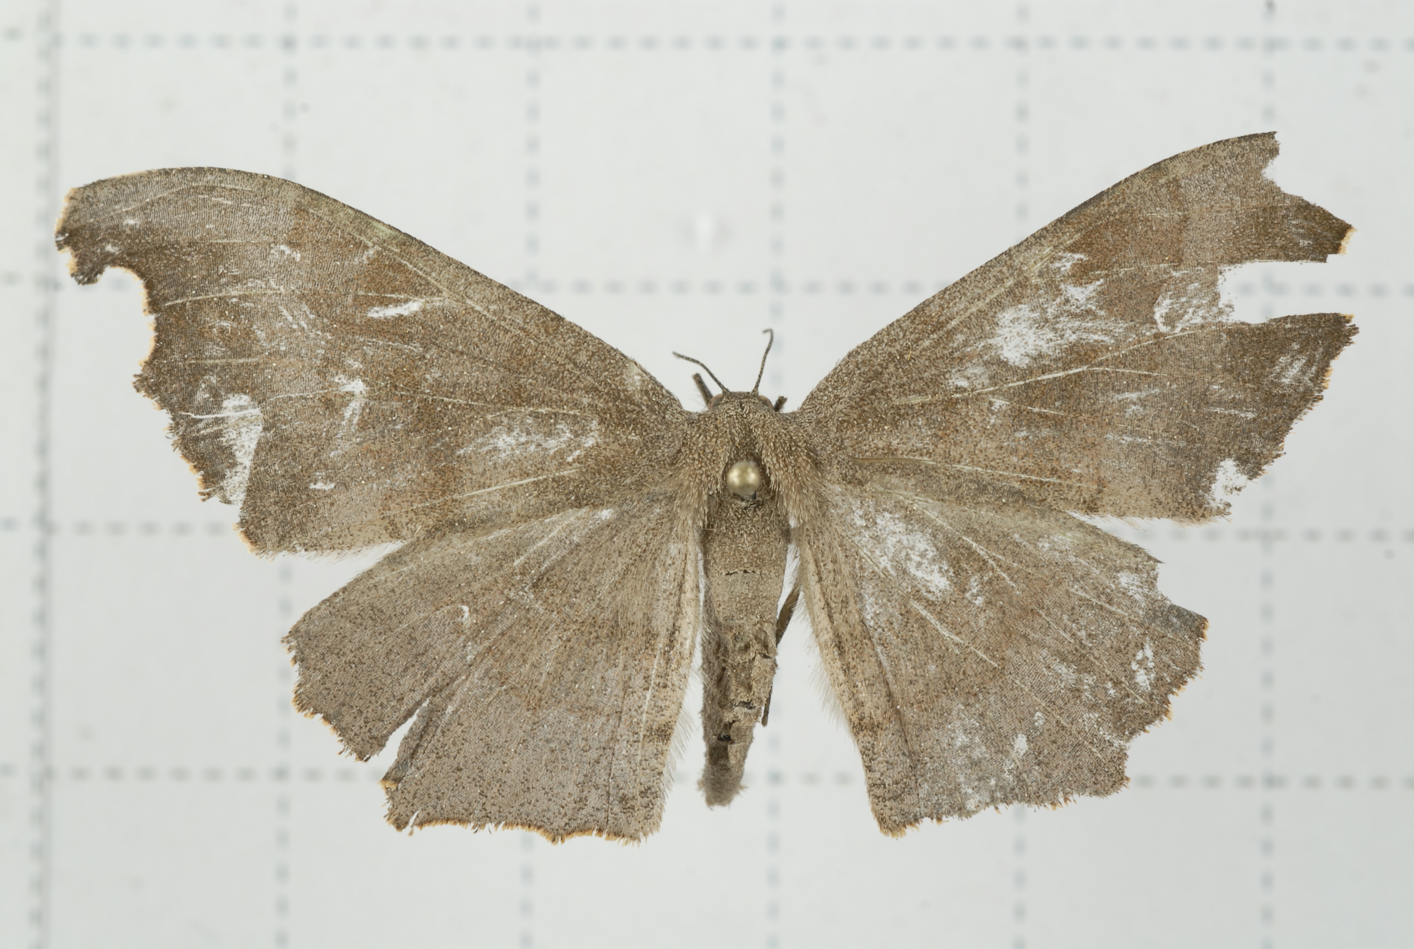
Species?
Hyposidra talaca talaca
